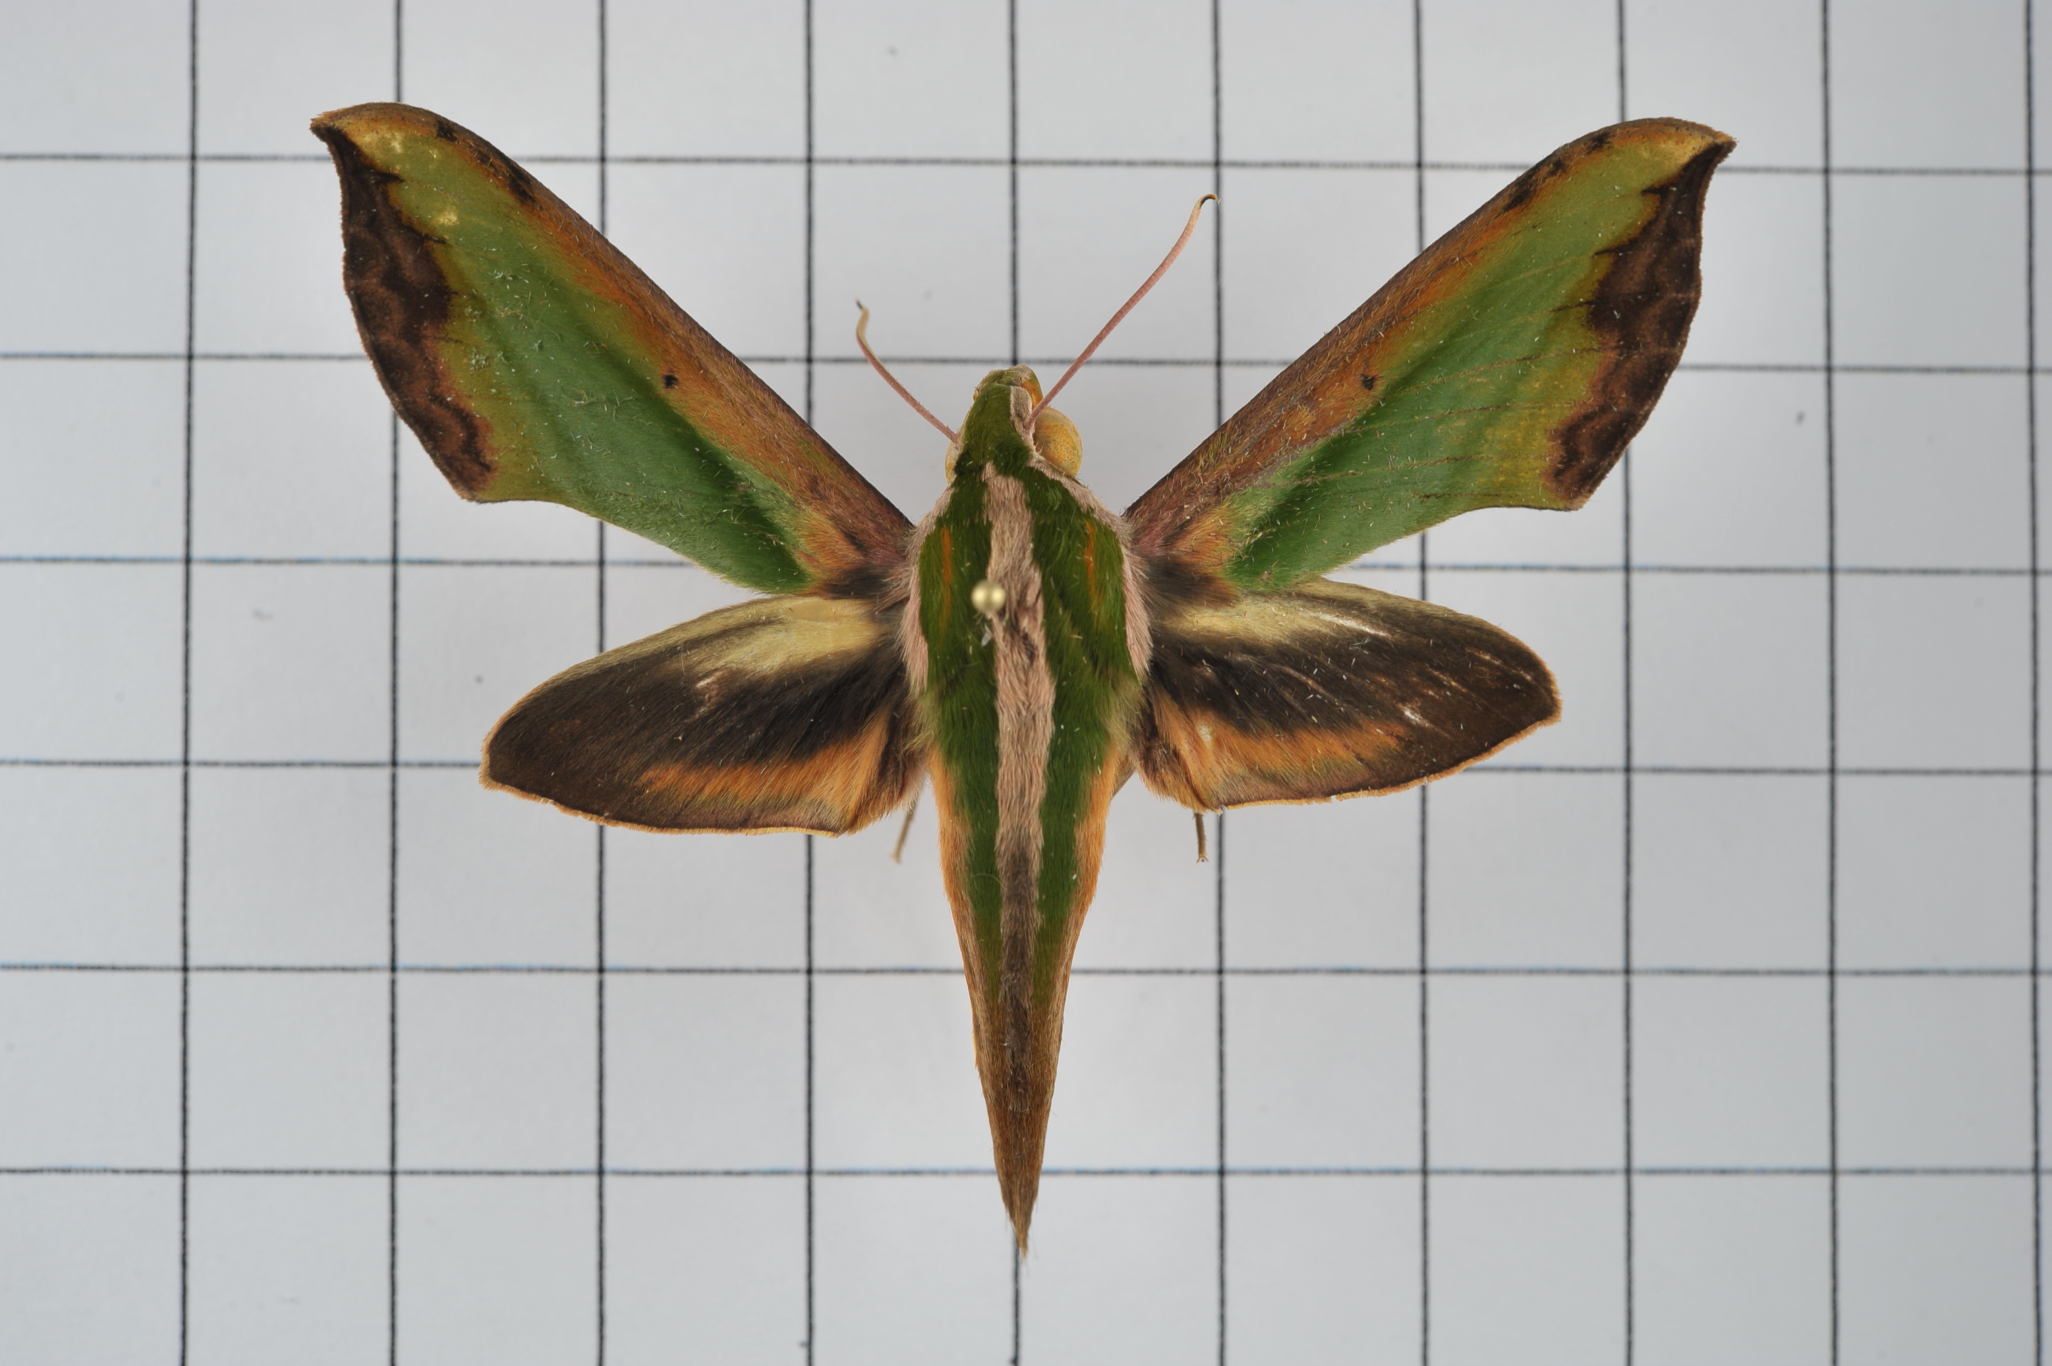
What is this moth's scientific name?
Pergesa acteus
